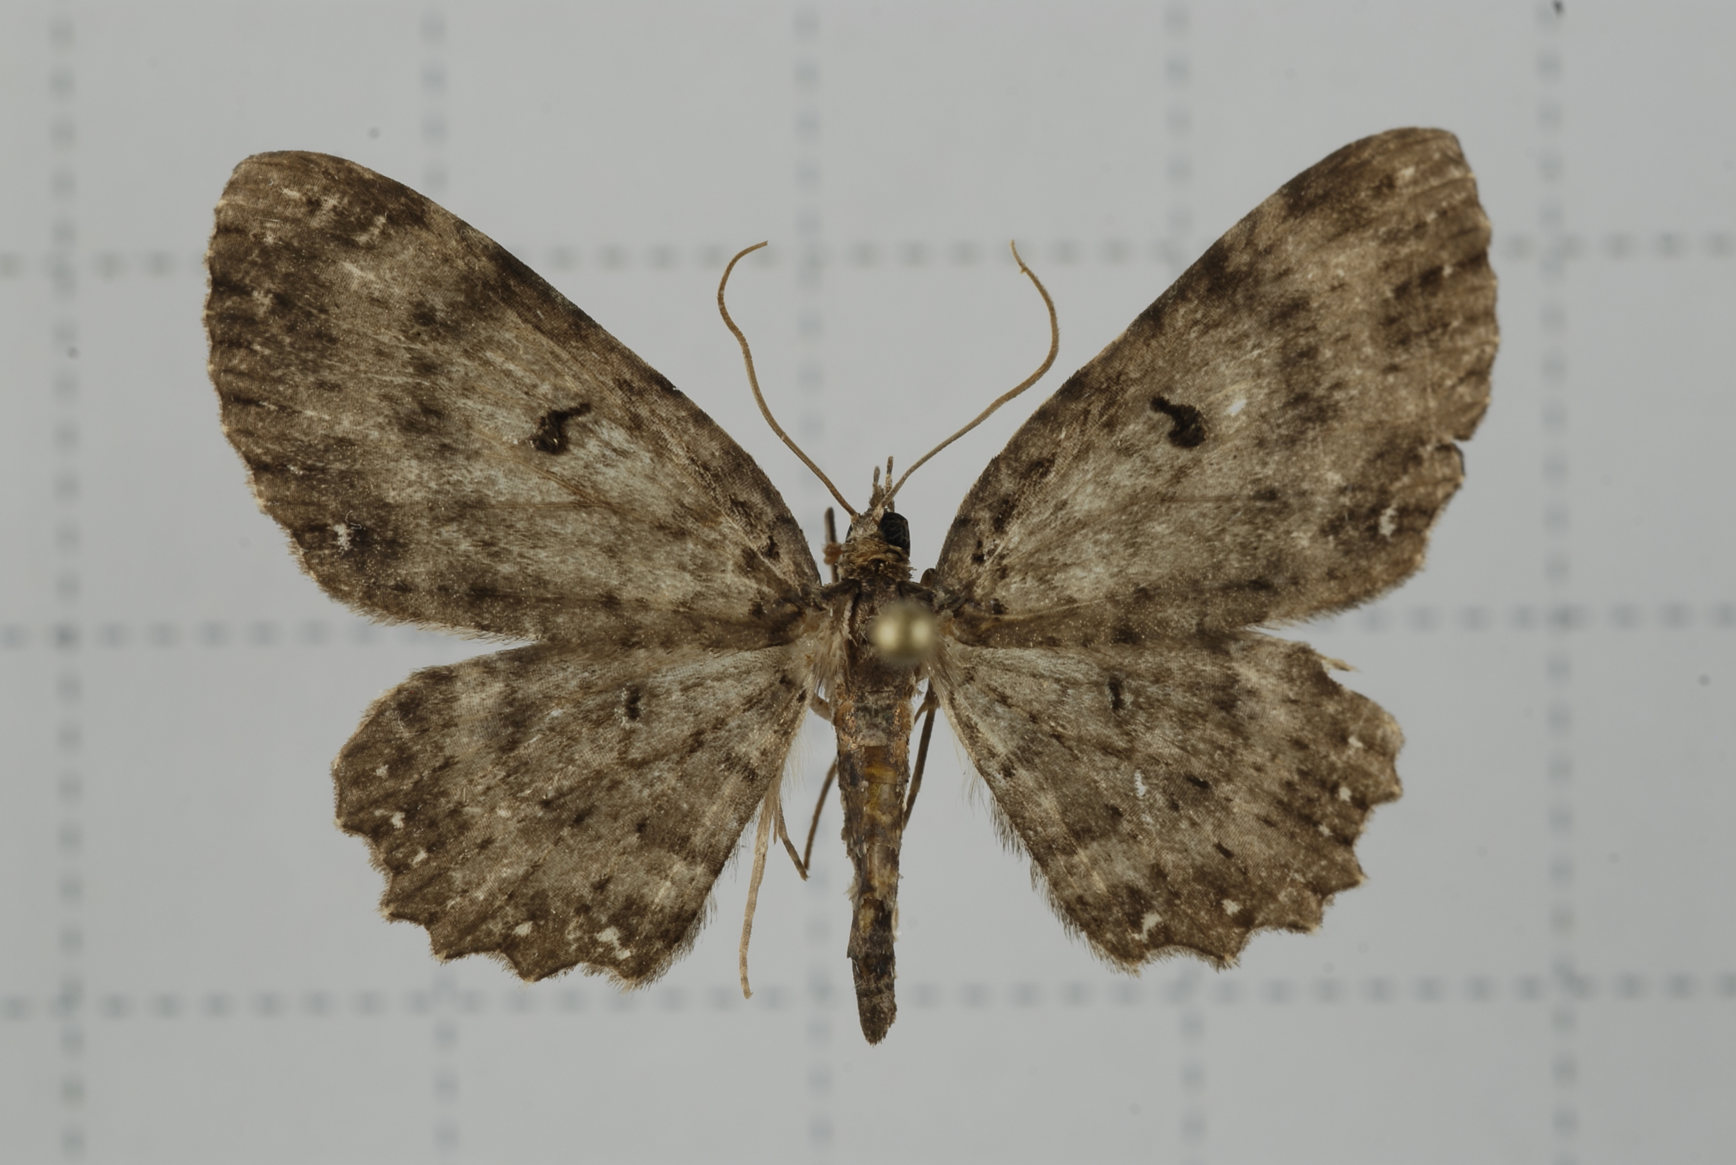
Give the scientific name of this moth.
Collix stellata
